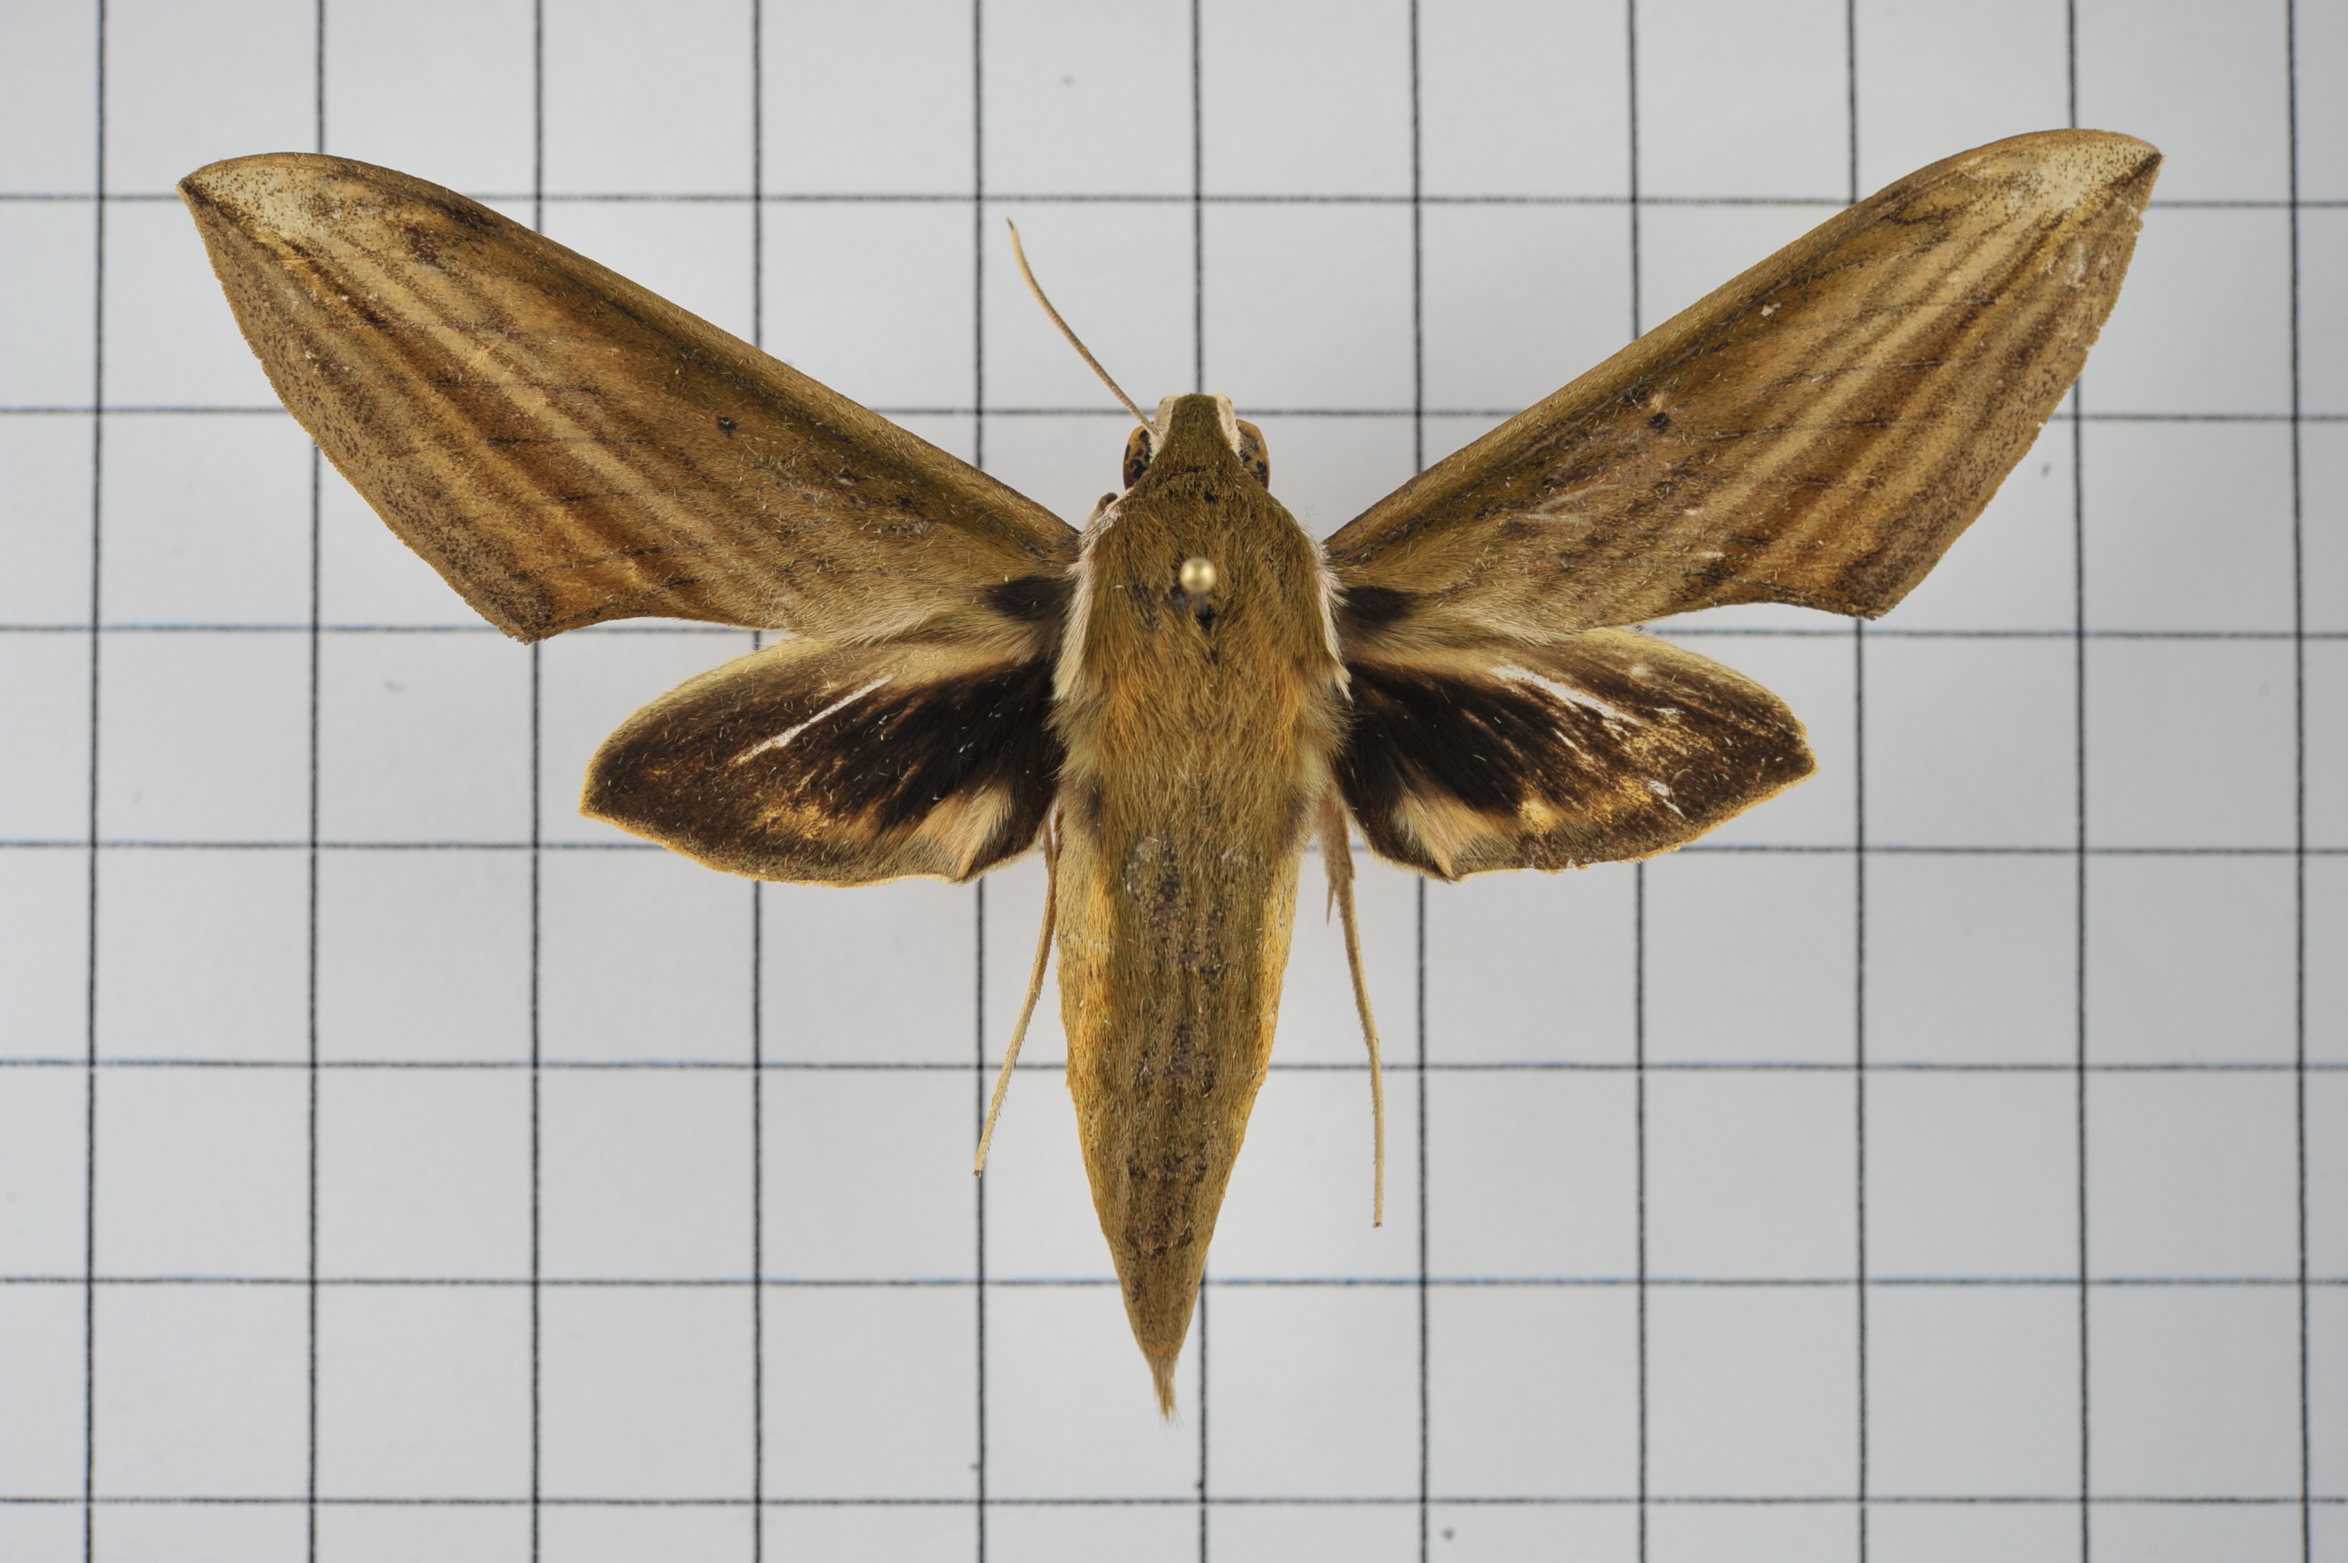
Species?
Cechetra minor
